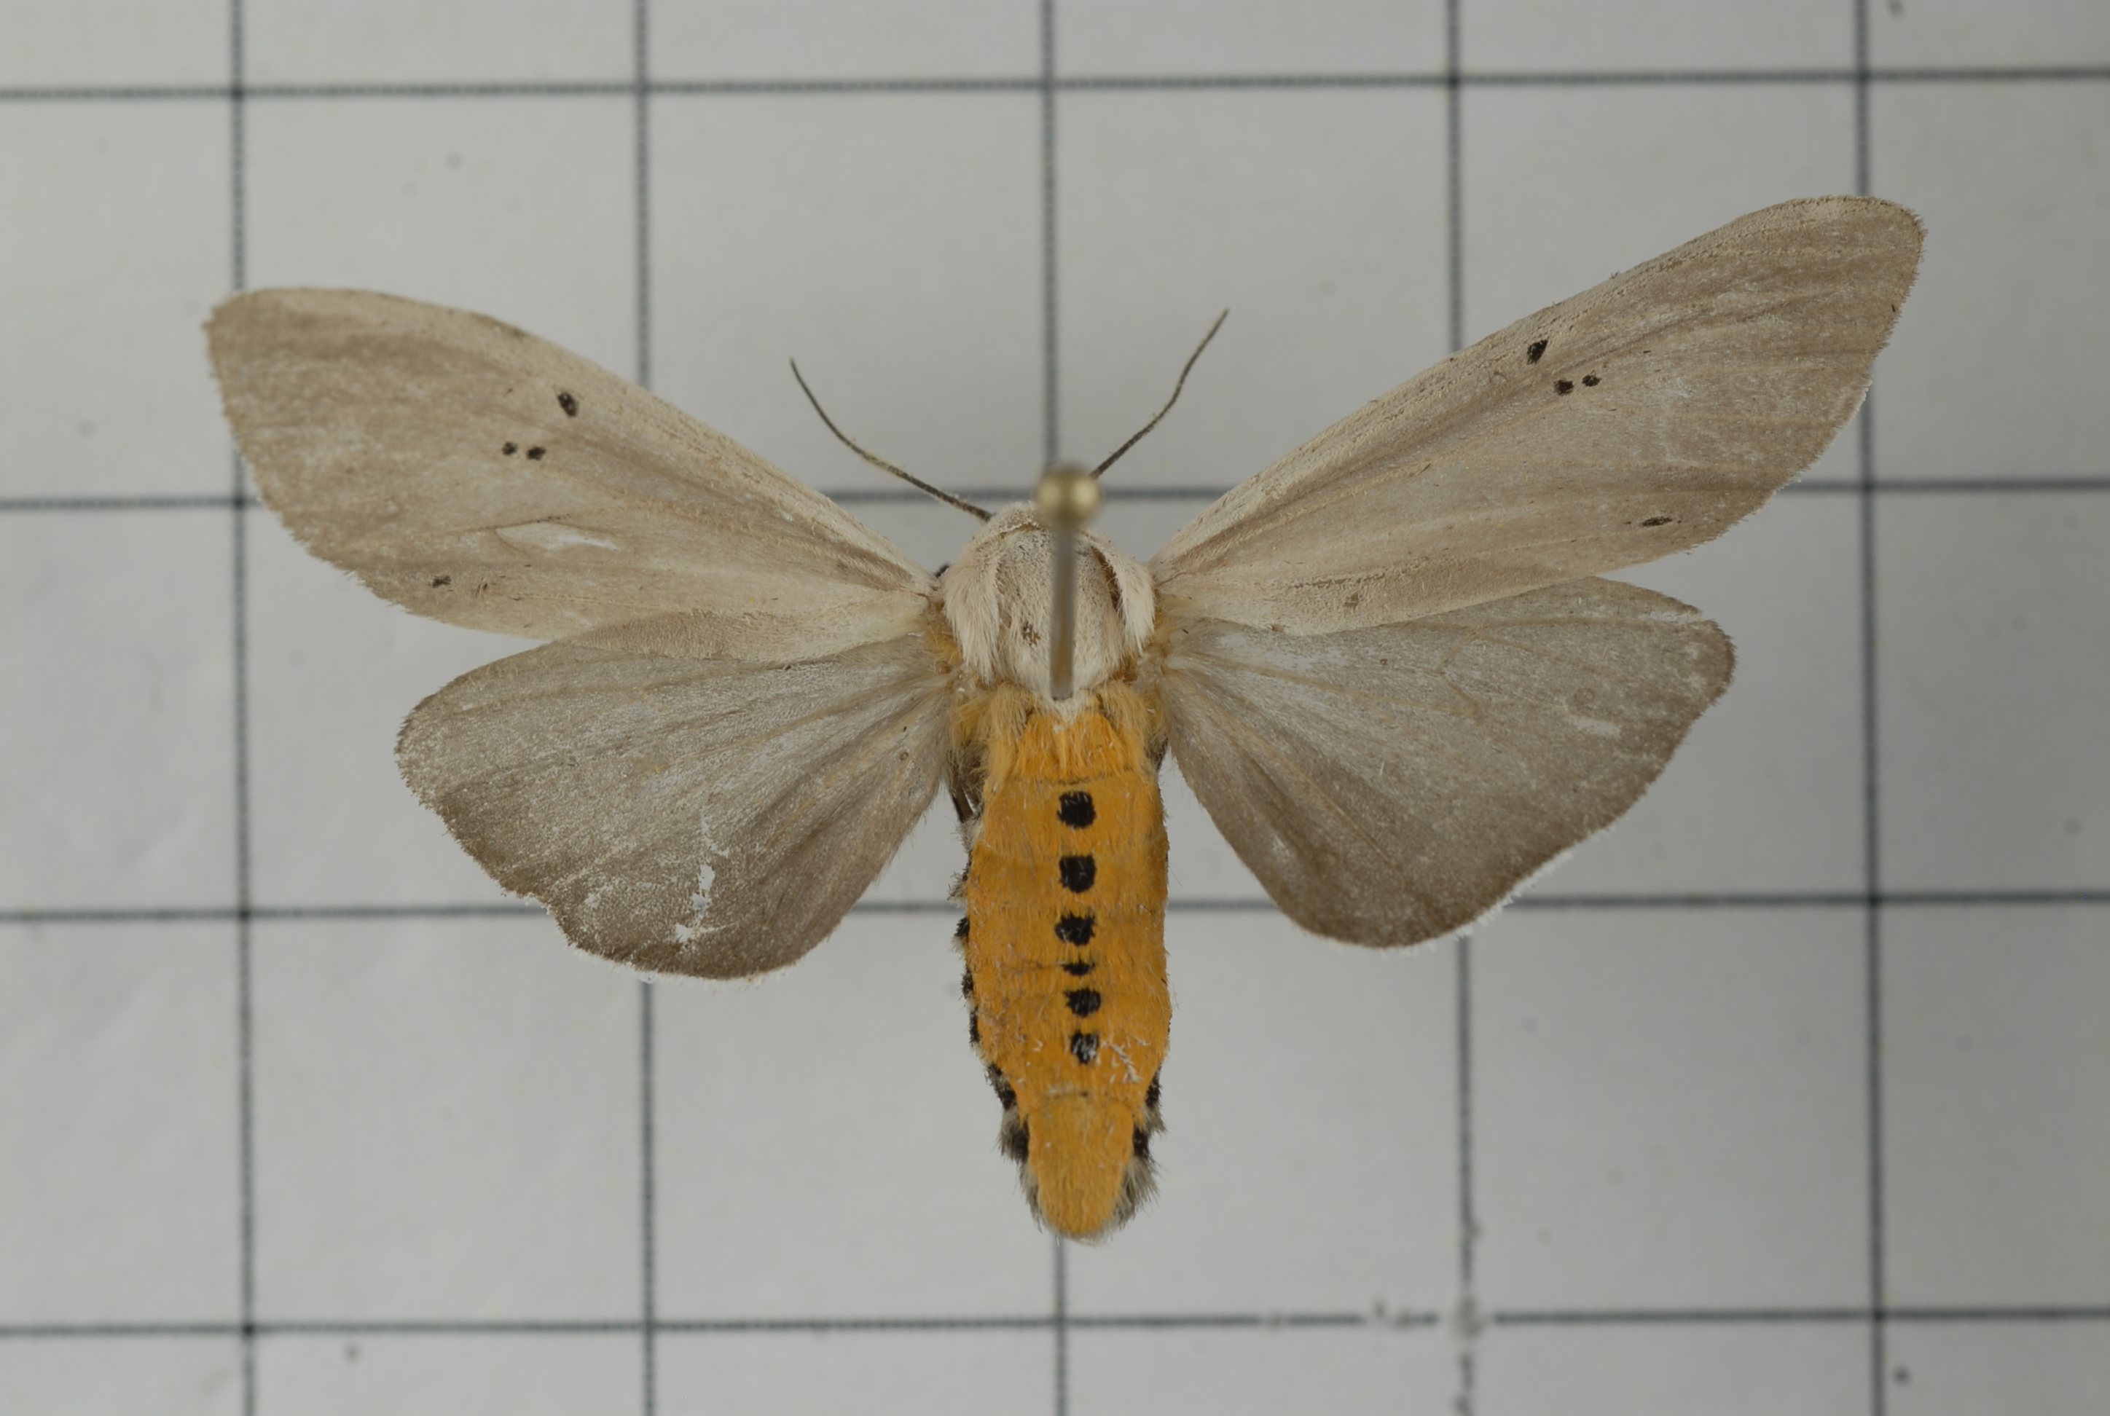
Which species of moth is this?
Creatonotos transiens koni
